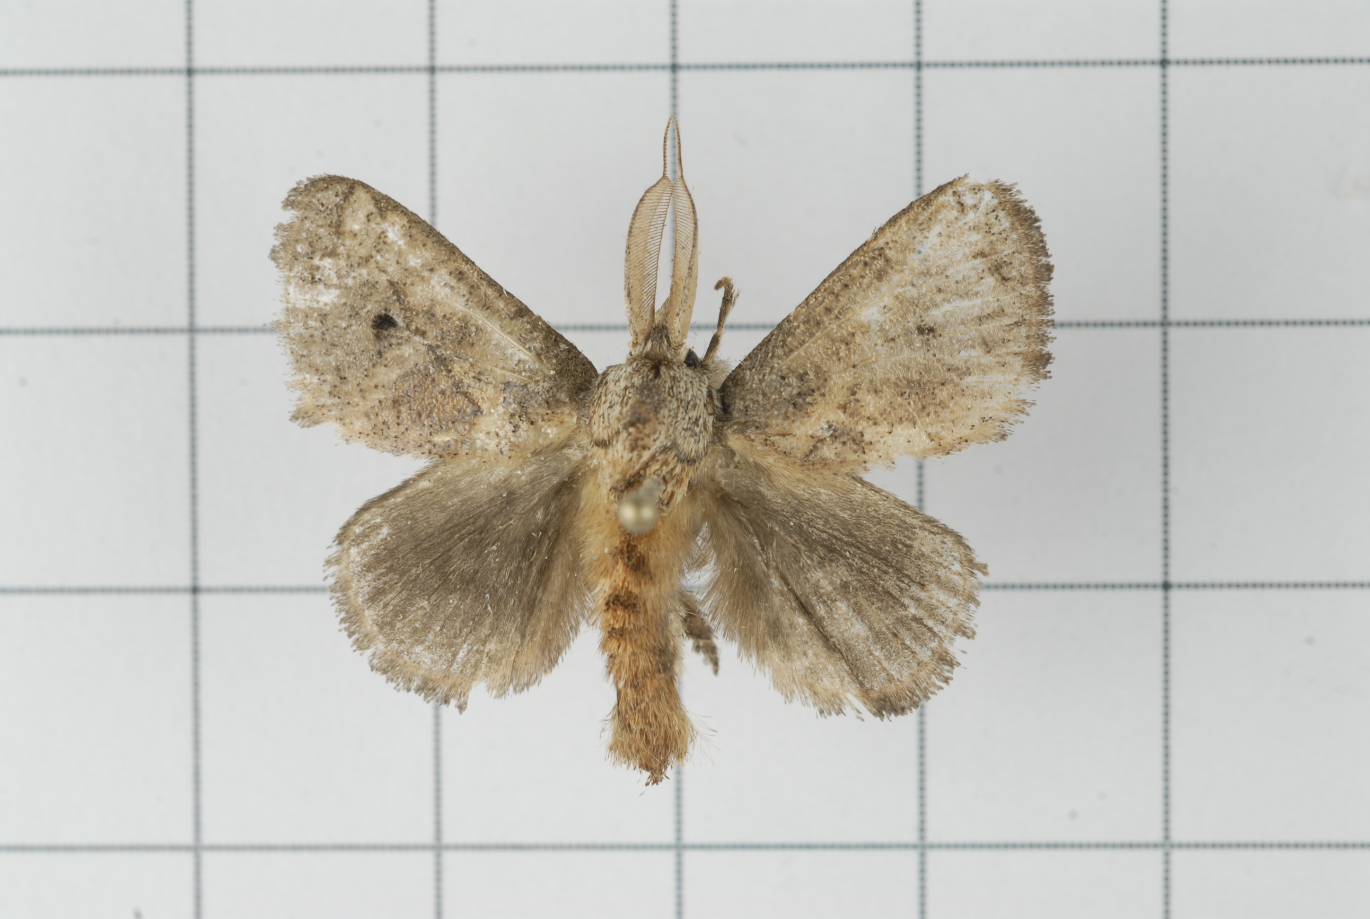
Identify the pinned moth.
Susica sinensis
